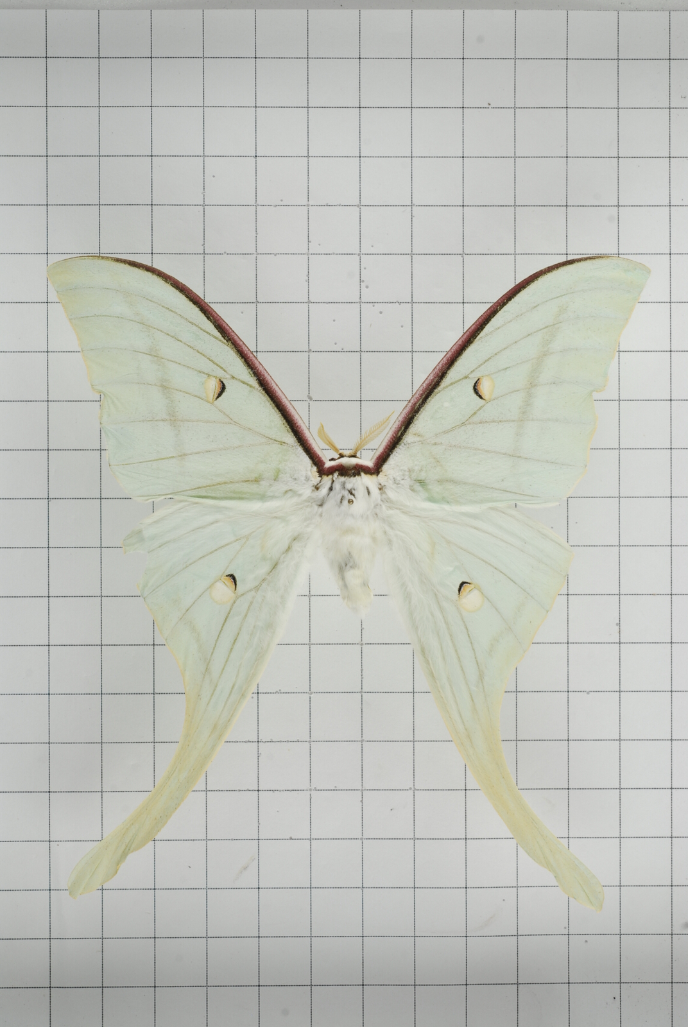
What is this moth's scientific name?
Actias ningpoana ningtaiwana
